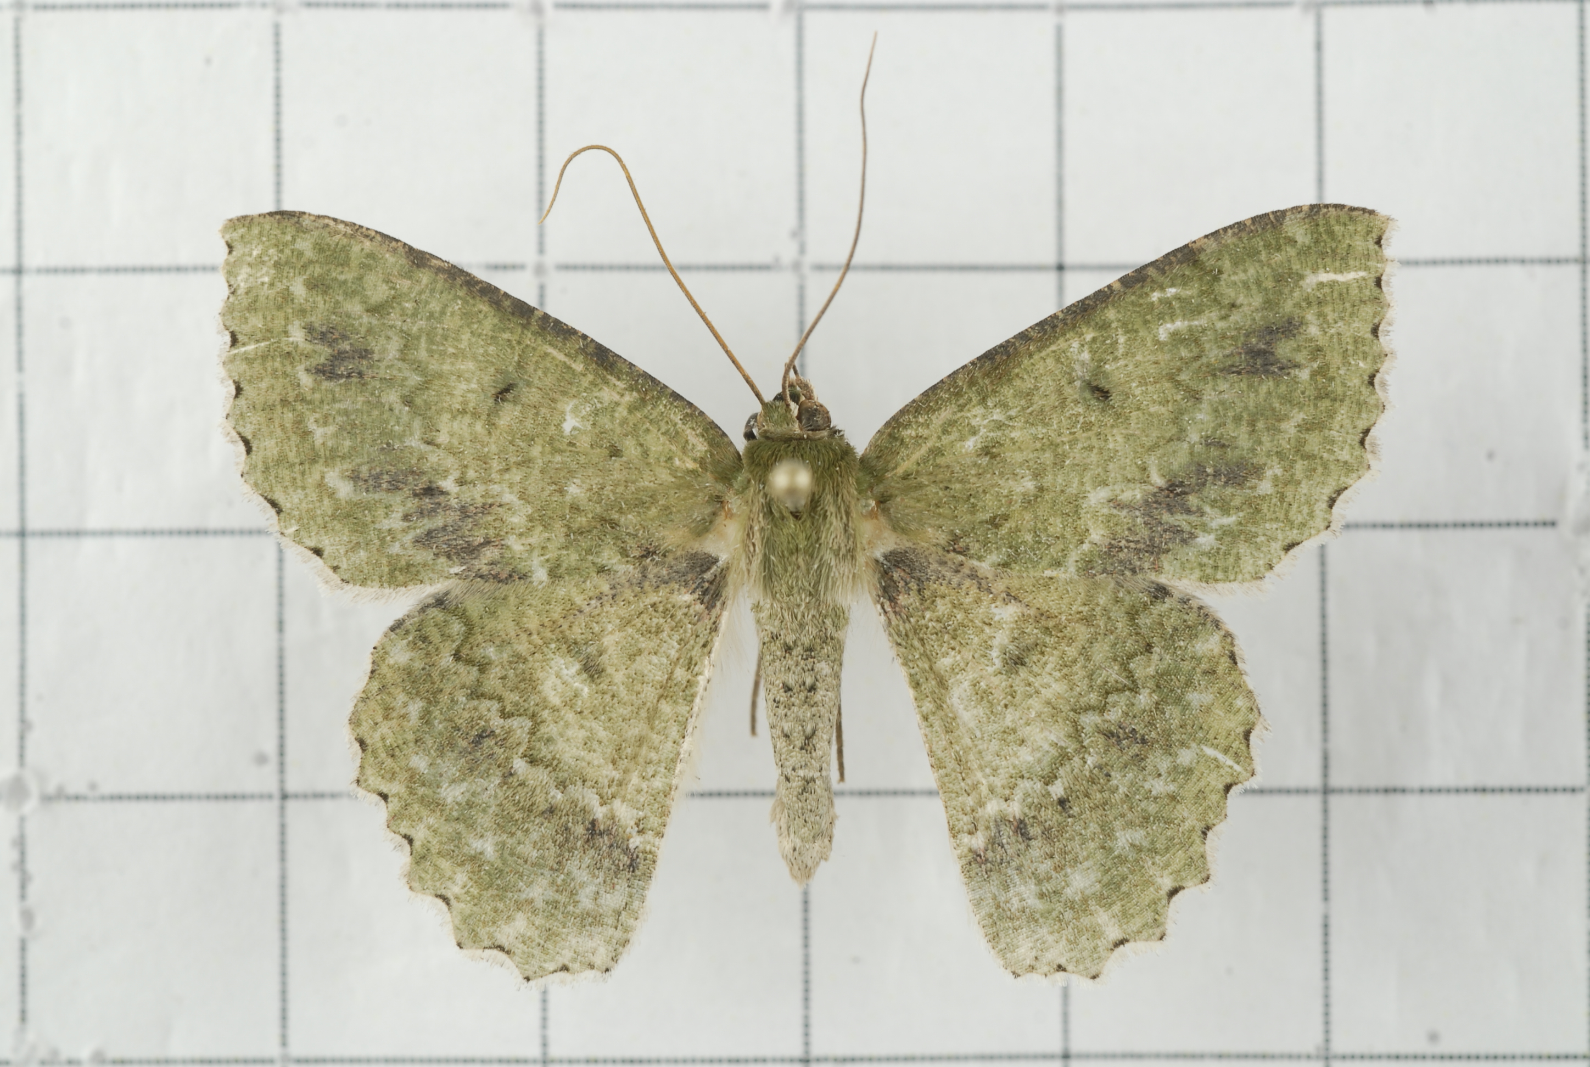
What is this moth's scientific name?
Herochroma baibarana
